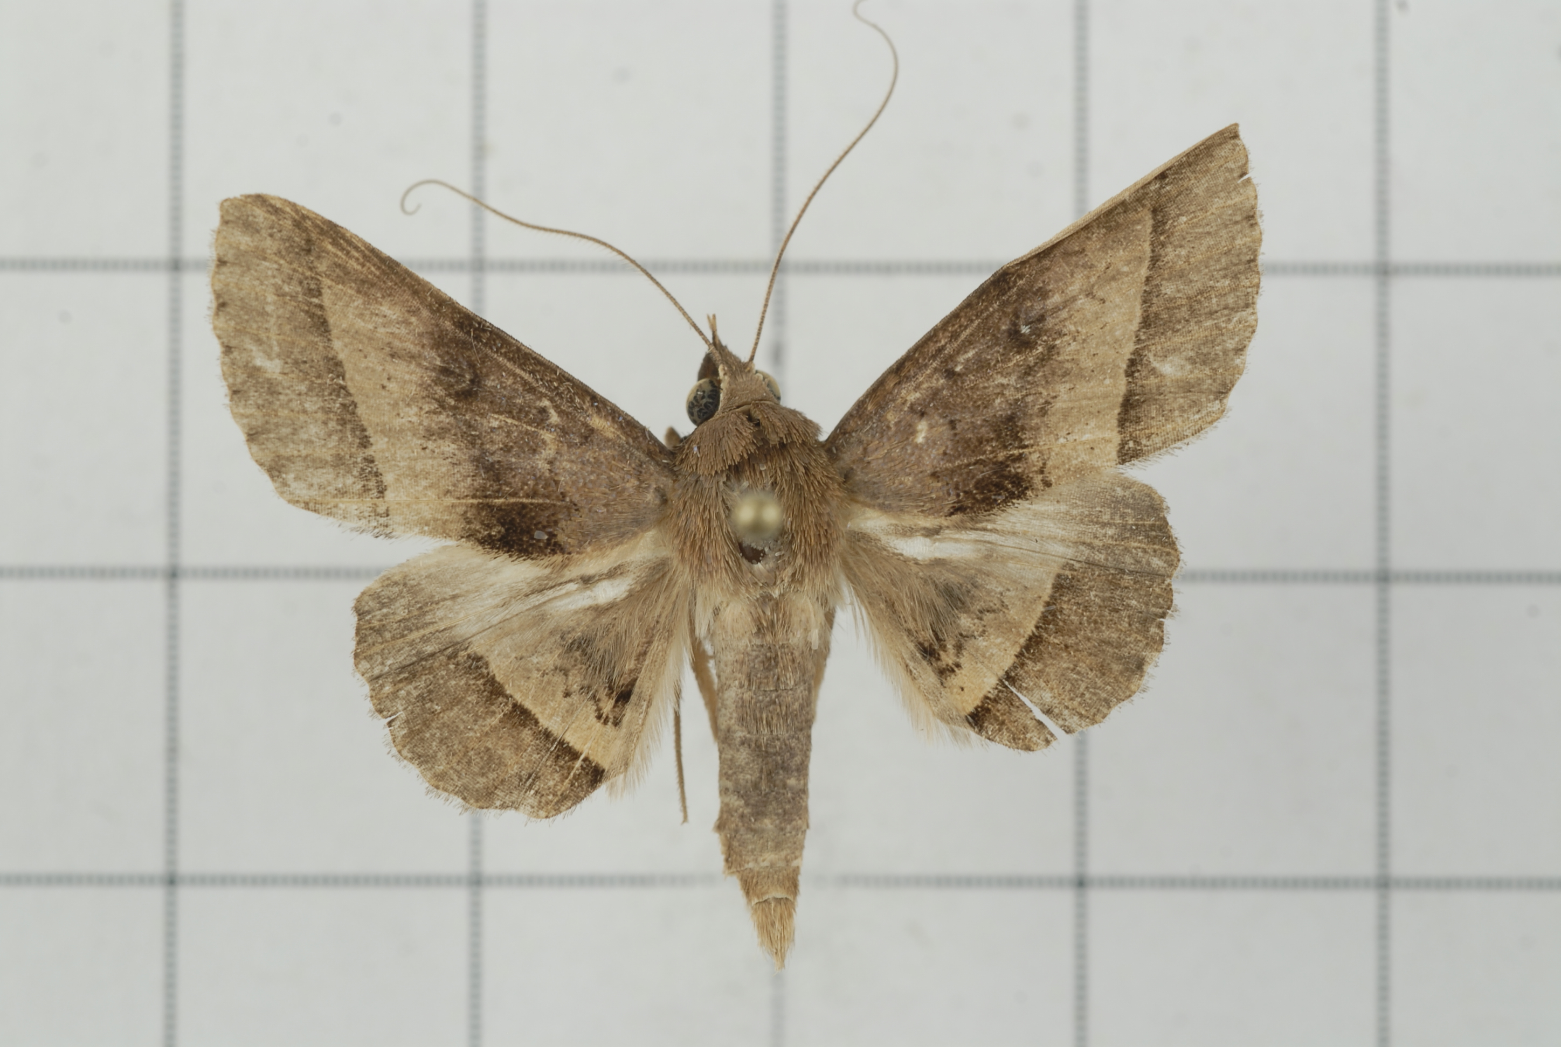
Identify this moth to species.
Hypospila bolinoides
